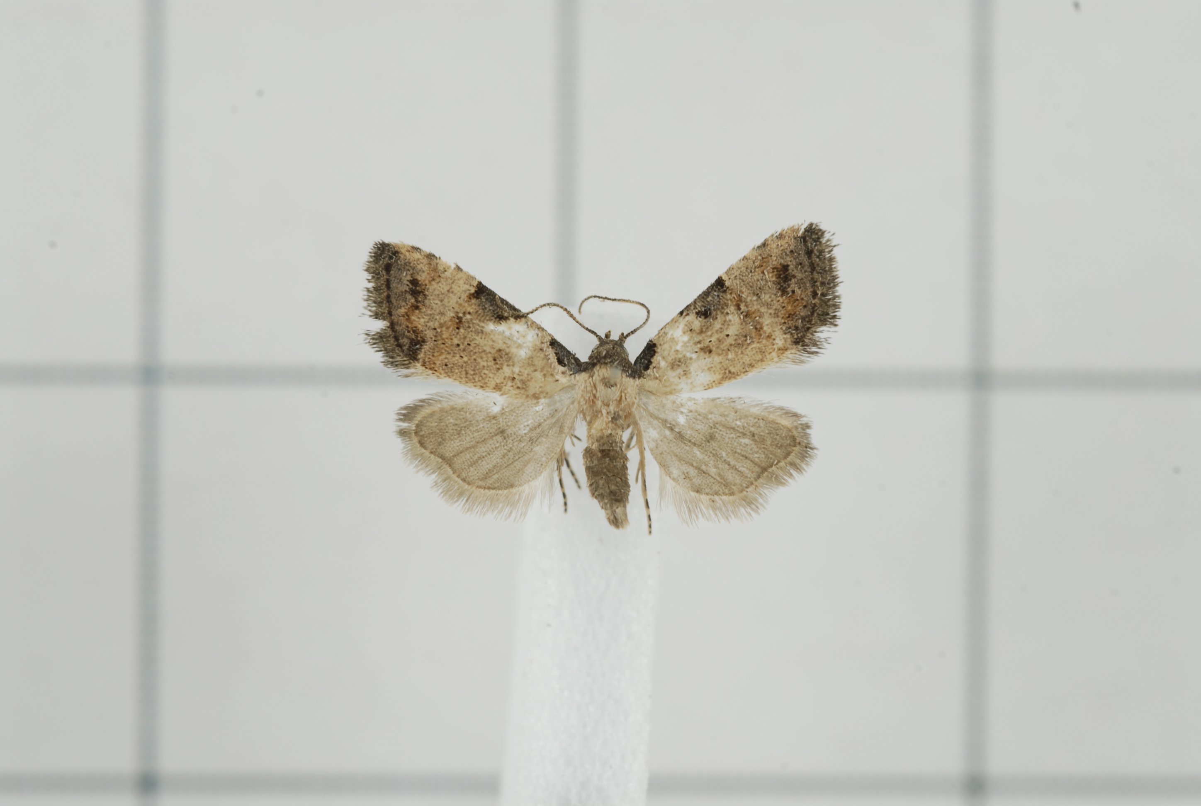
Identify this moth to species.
Micronoctua occi
